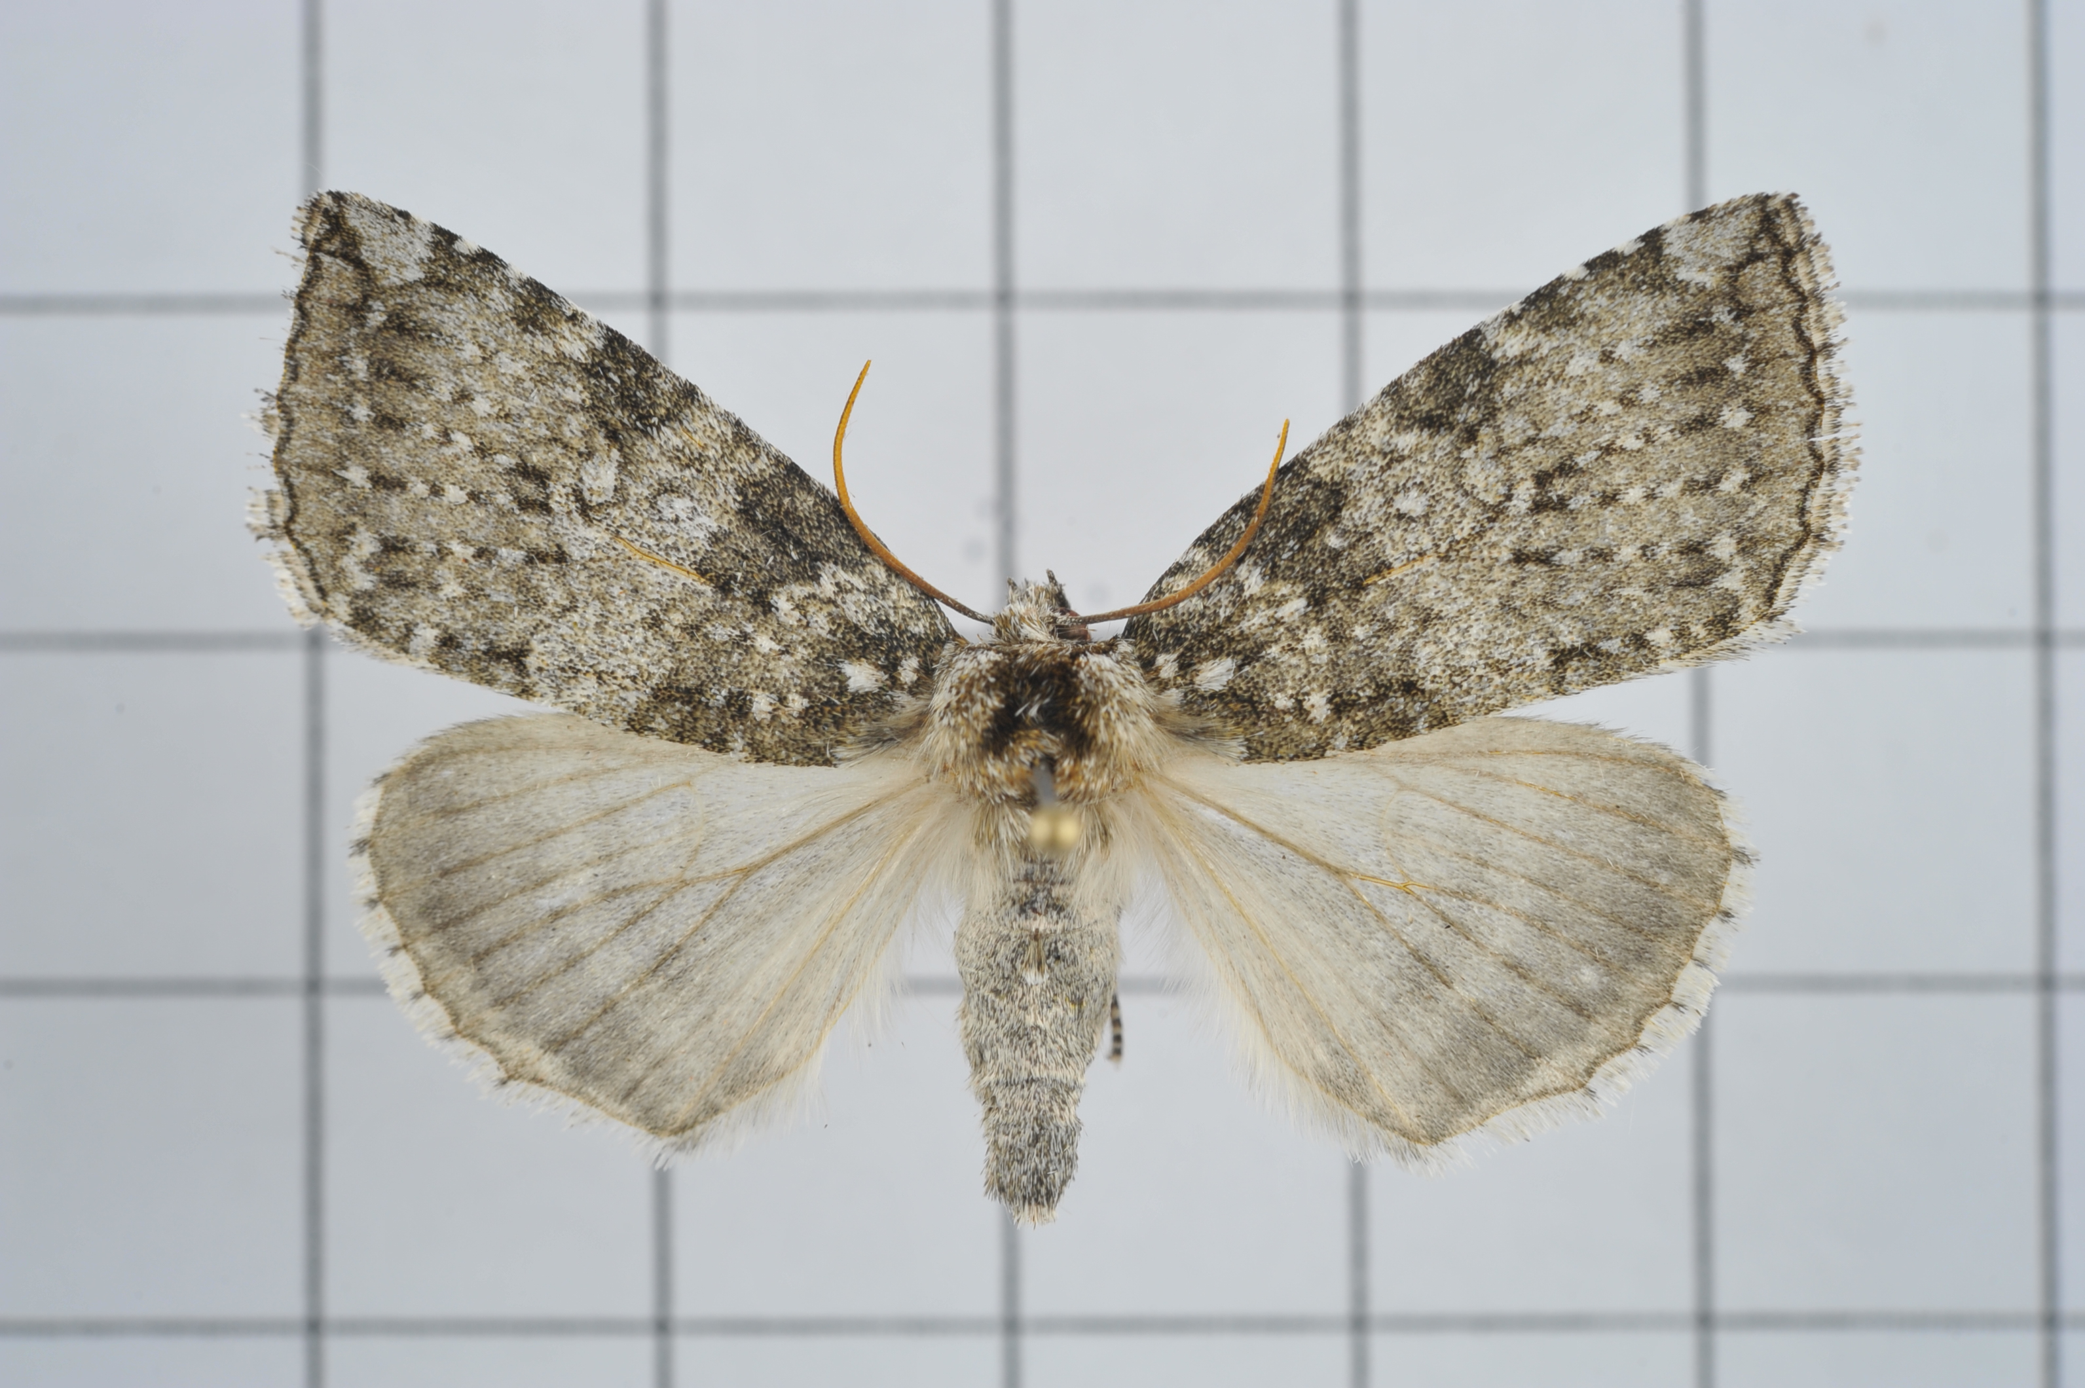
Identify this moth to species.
Parapsestis argenteopicta taiwana
